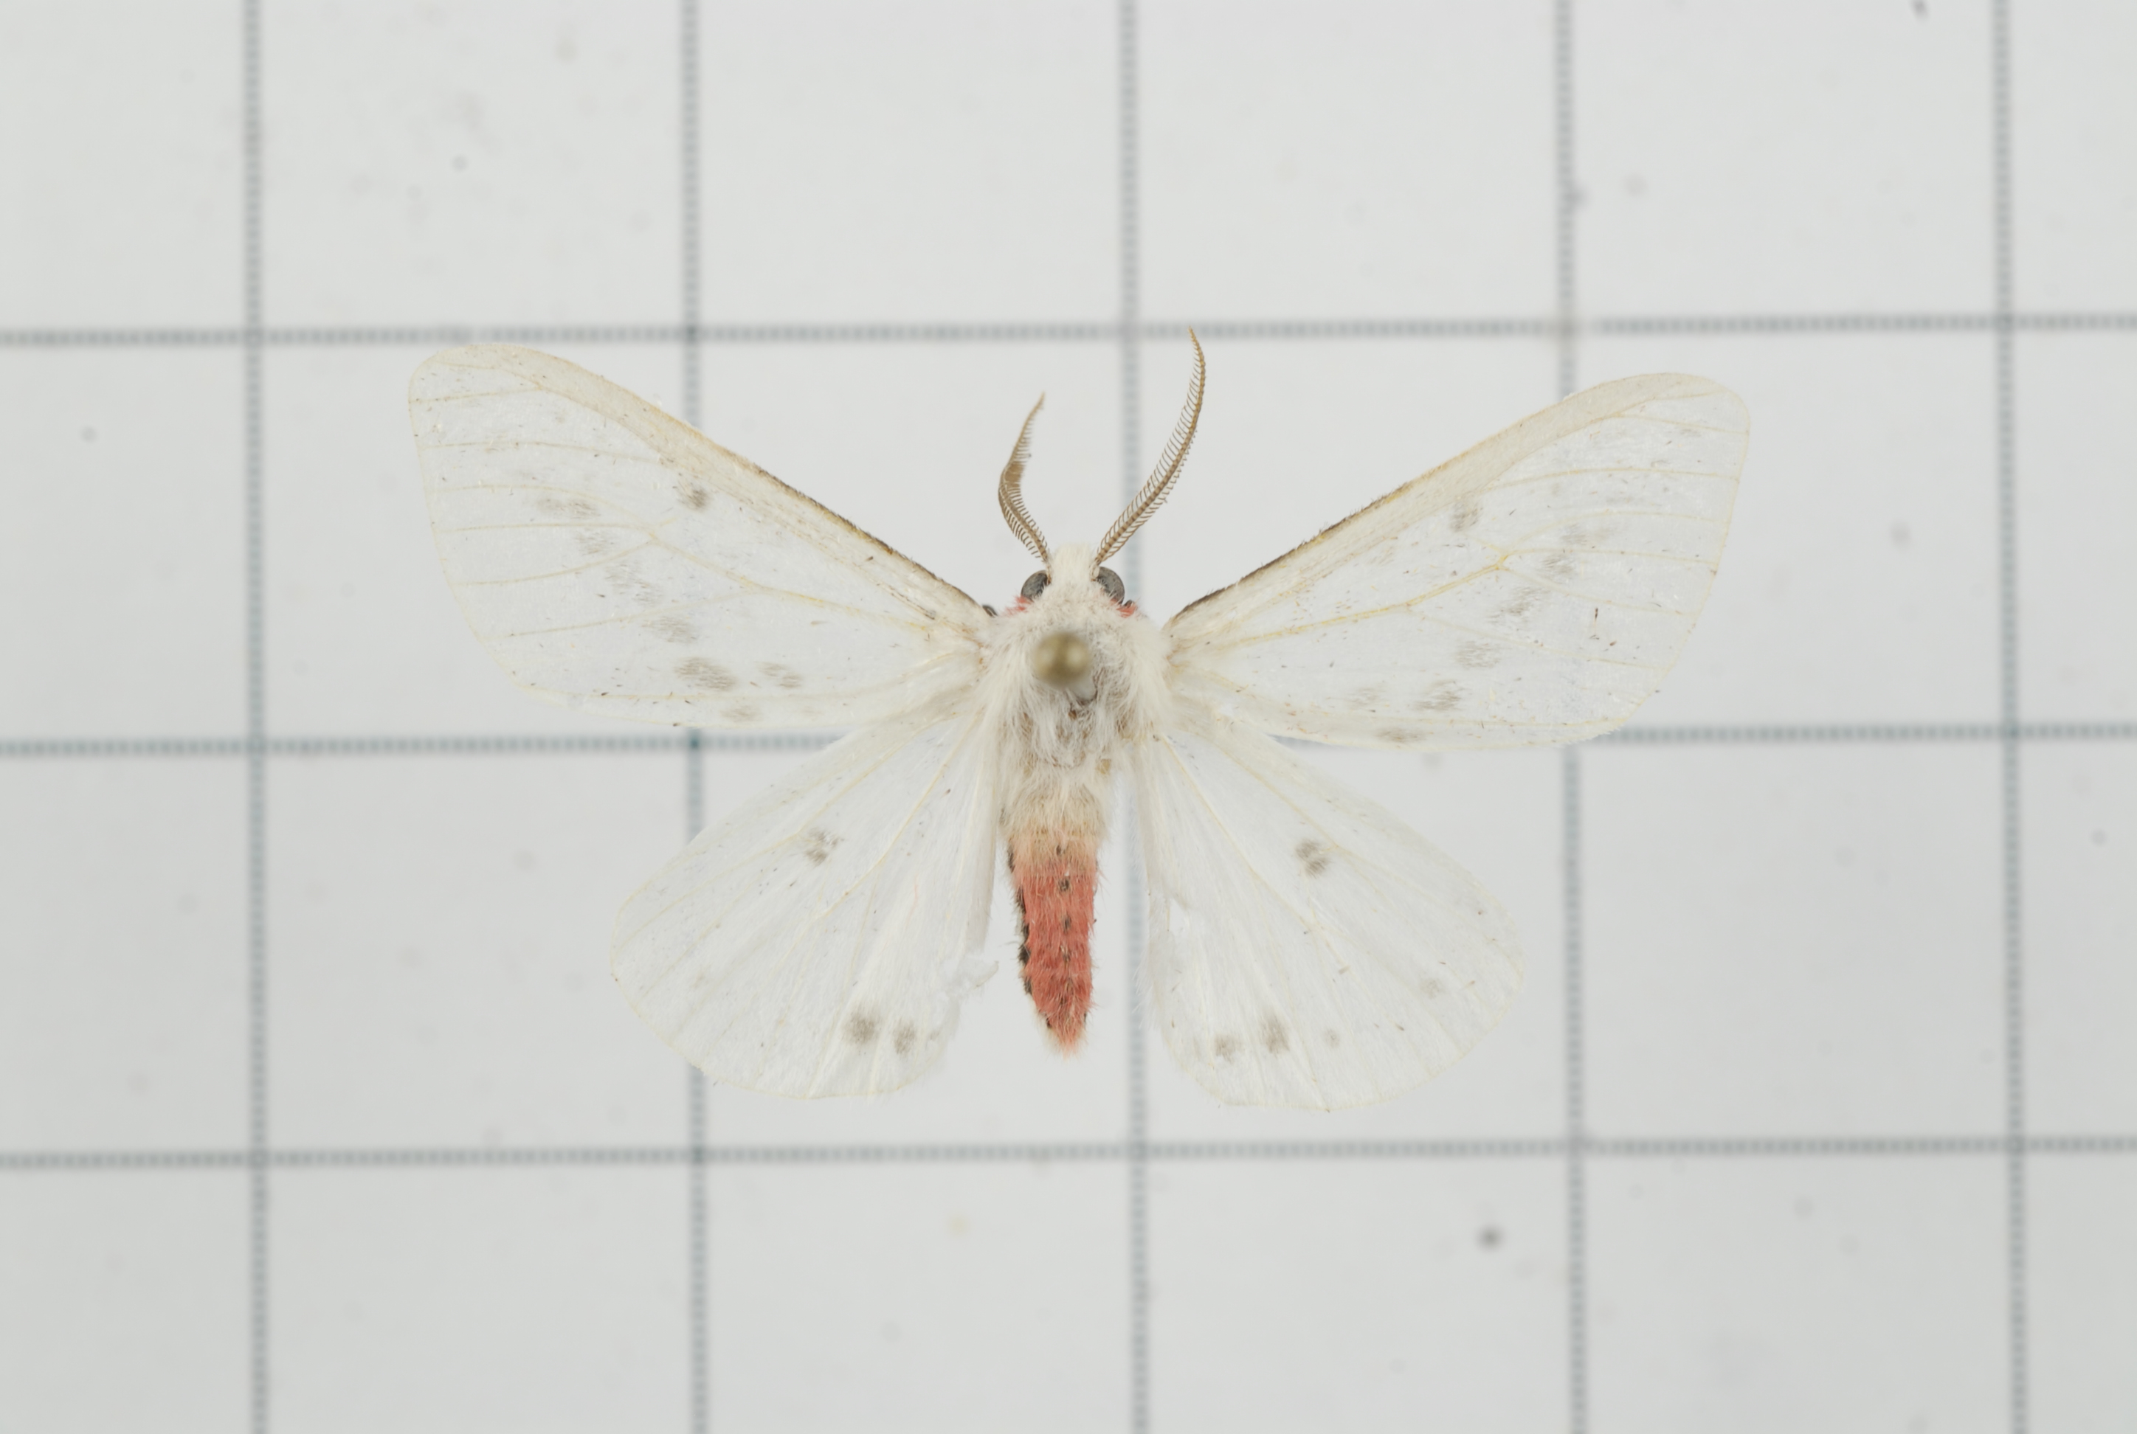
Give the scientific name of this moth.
Lemyra nigricosta
